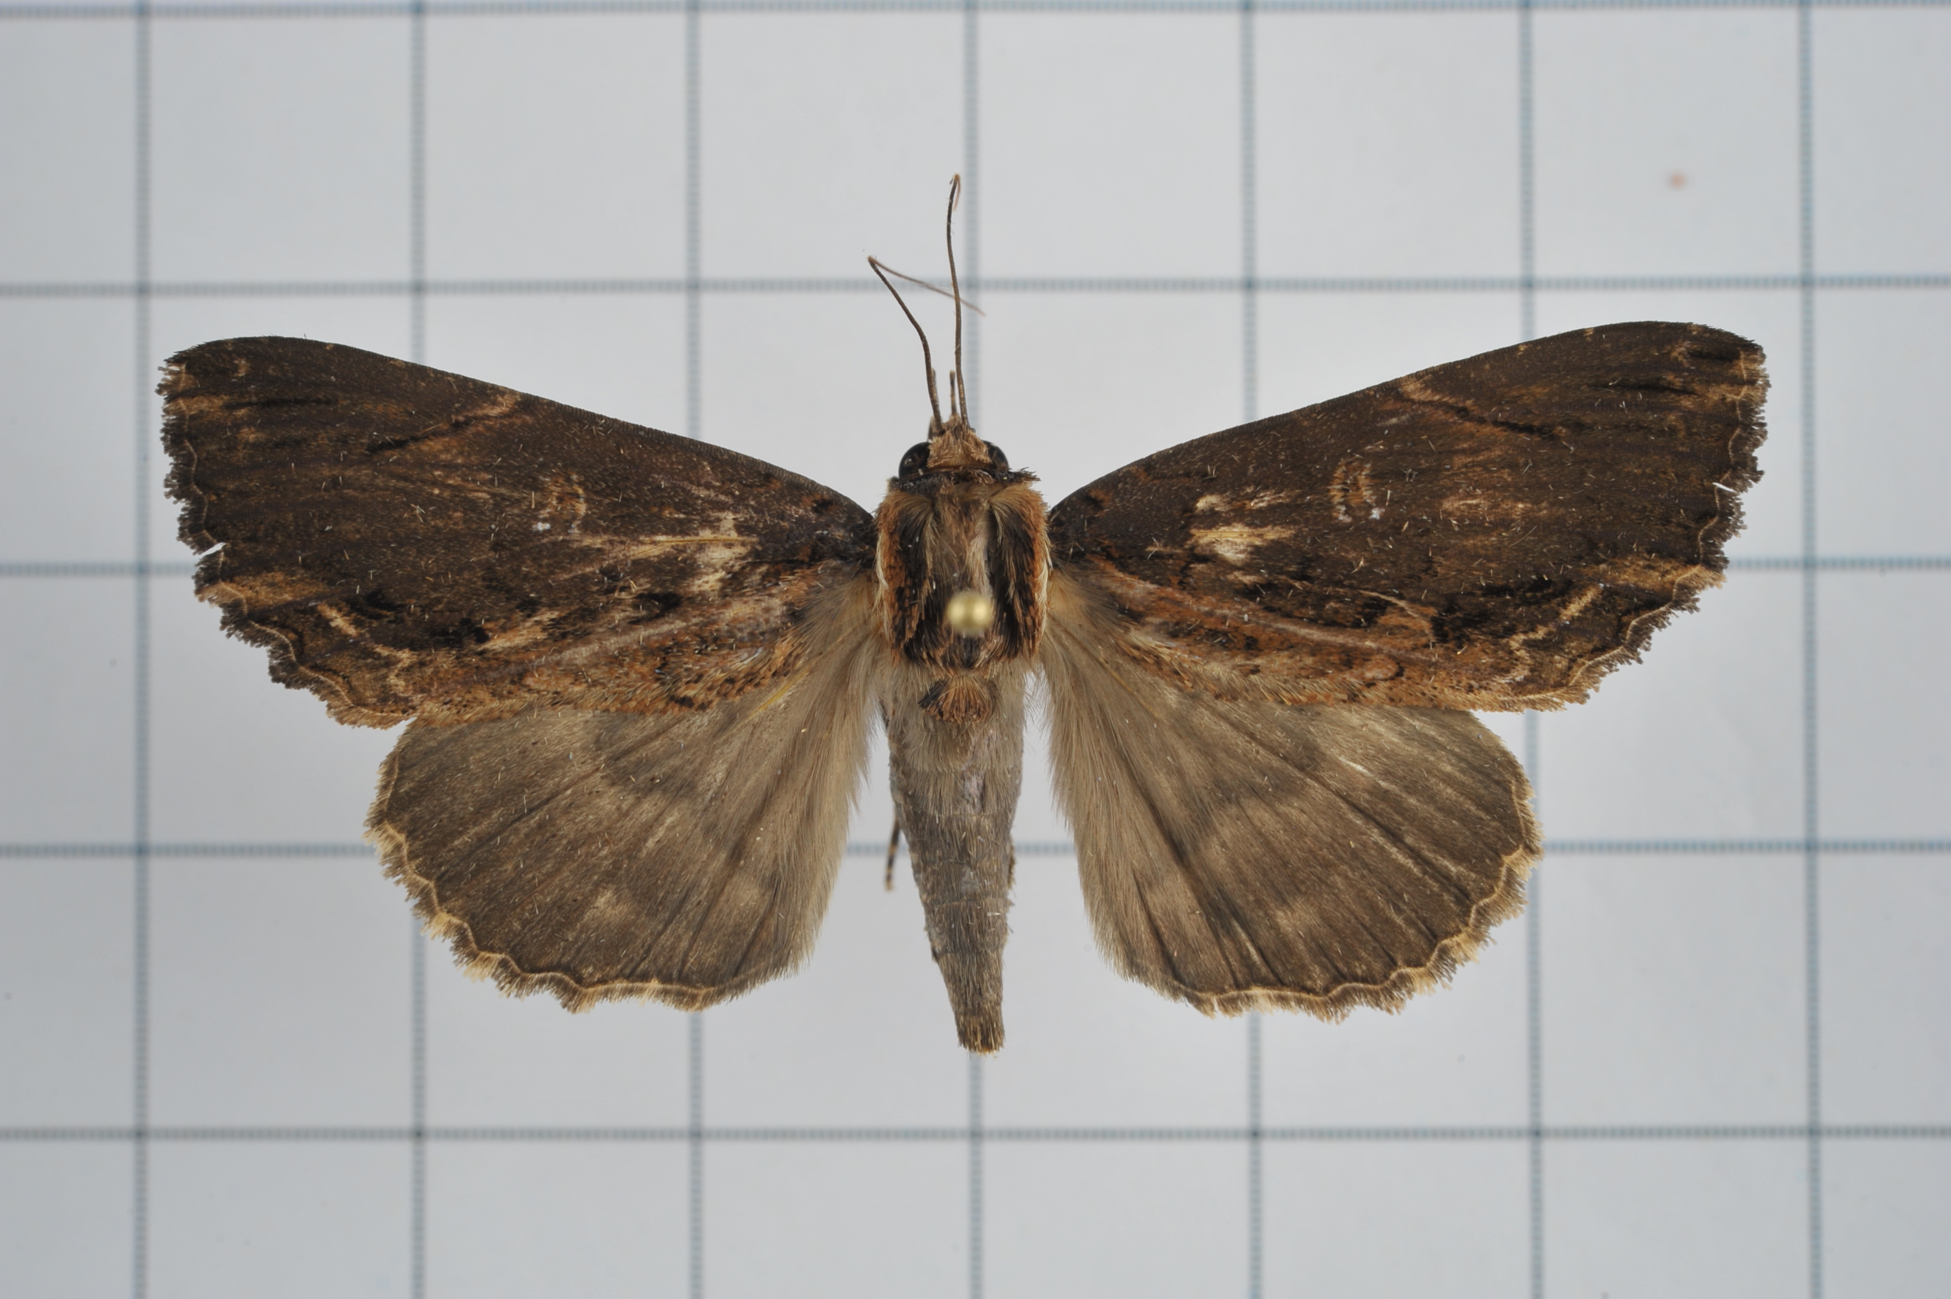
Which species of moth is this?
Ercheia umbrosa
